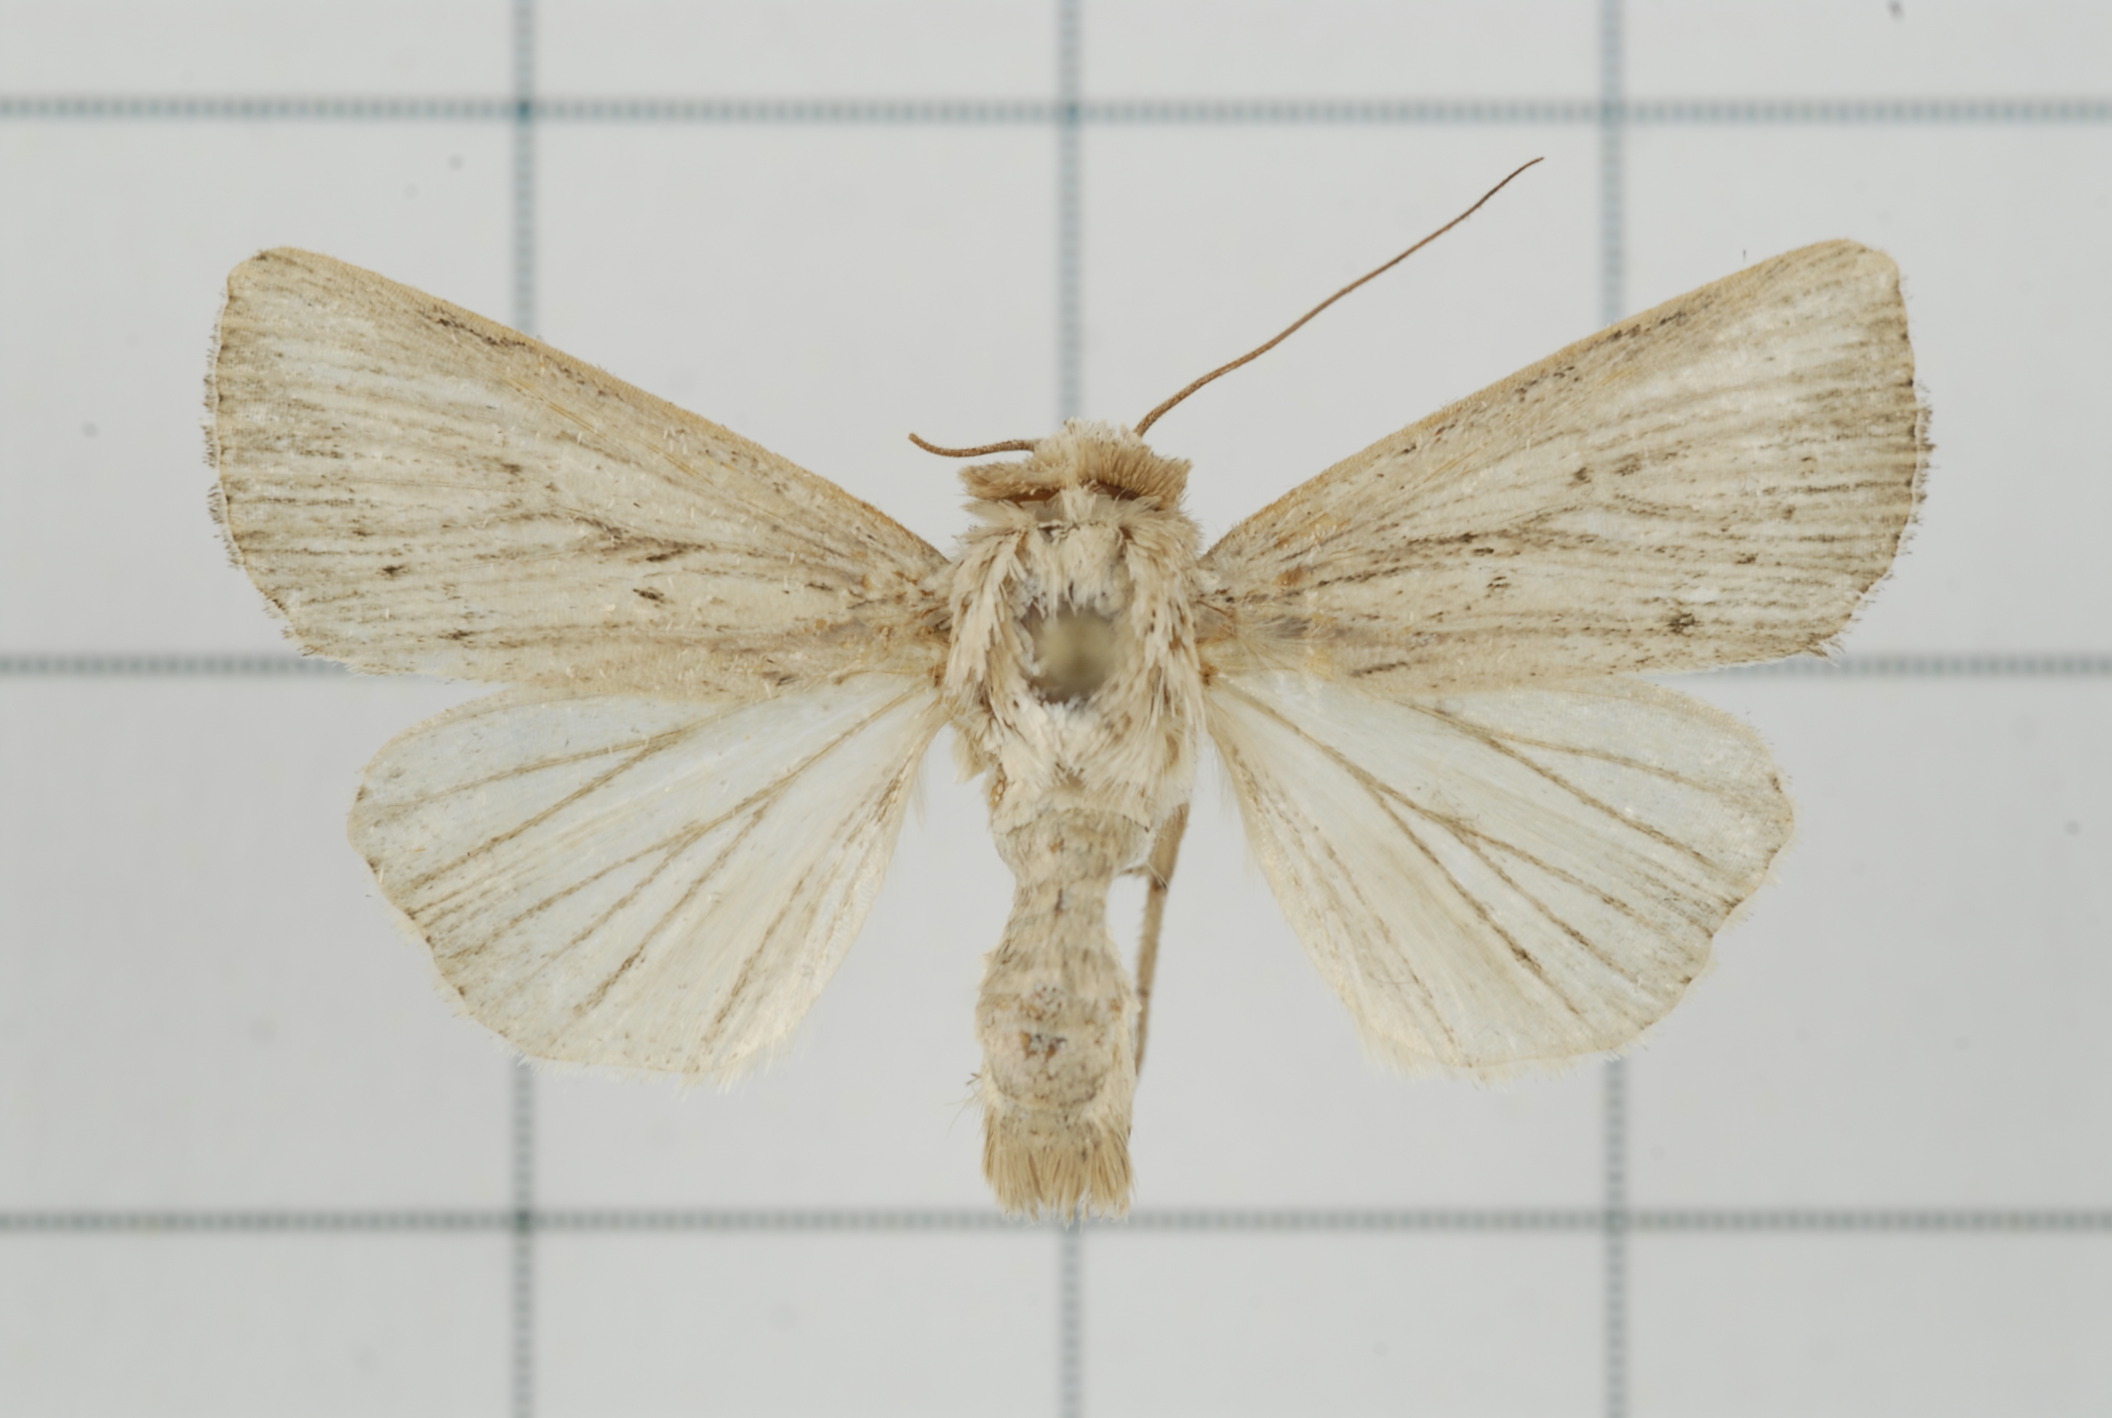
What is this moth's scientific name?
Mythimna radiata
